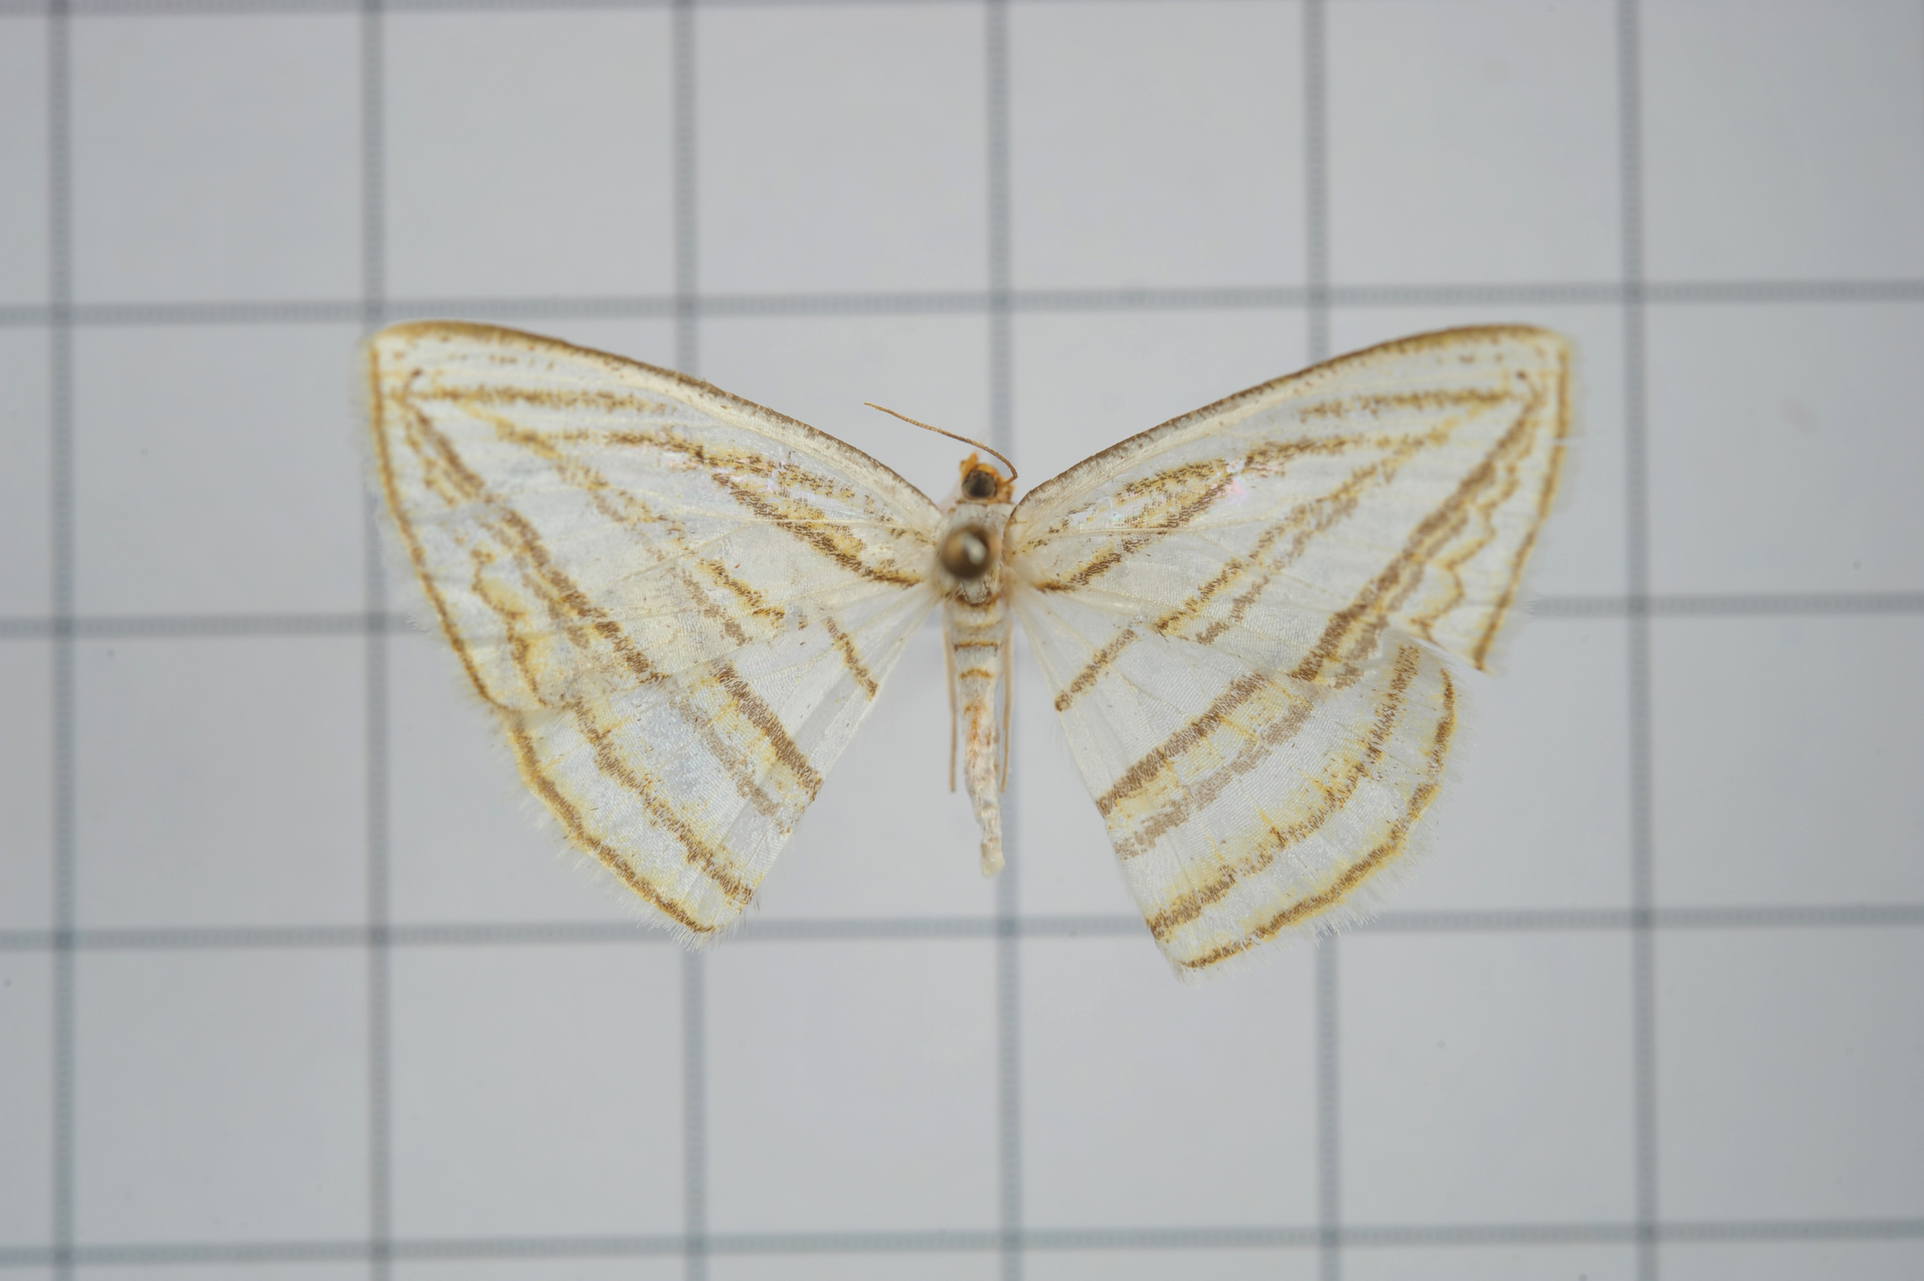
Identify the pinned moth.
Orthocabera sericea sericea
